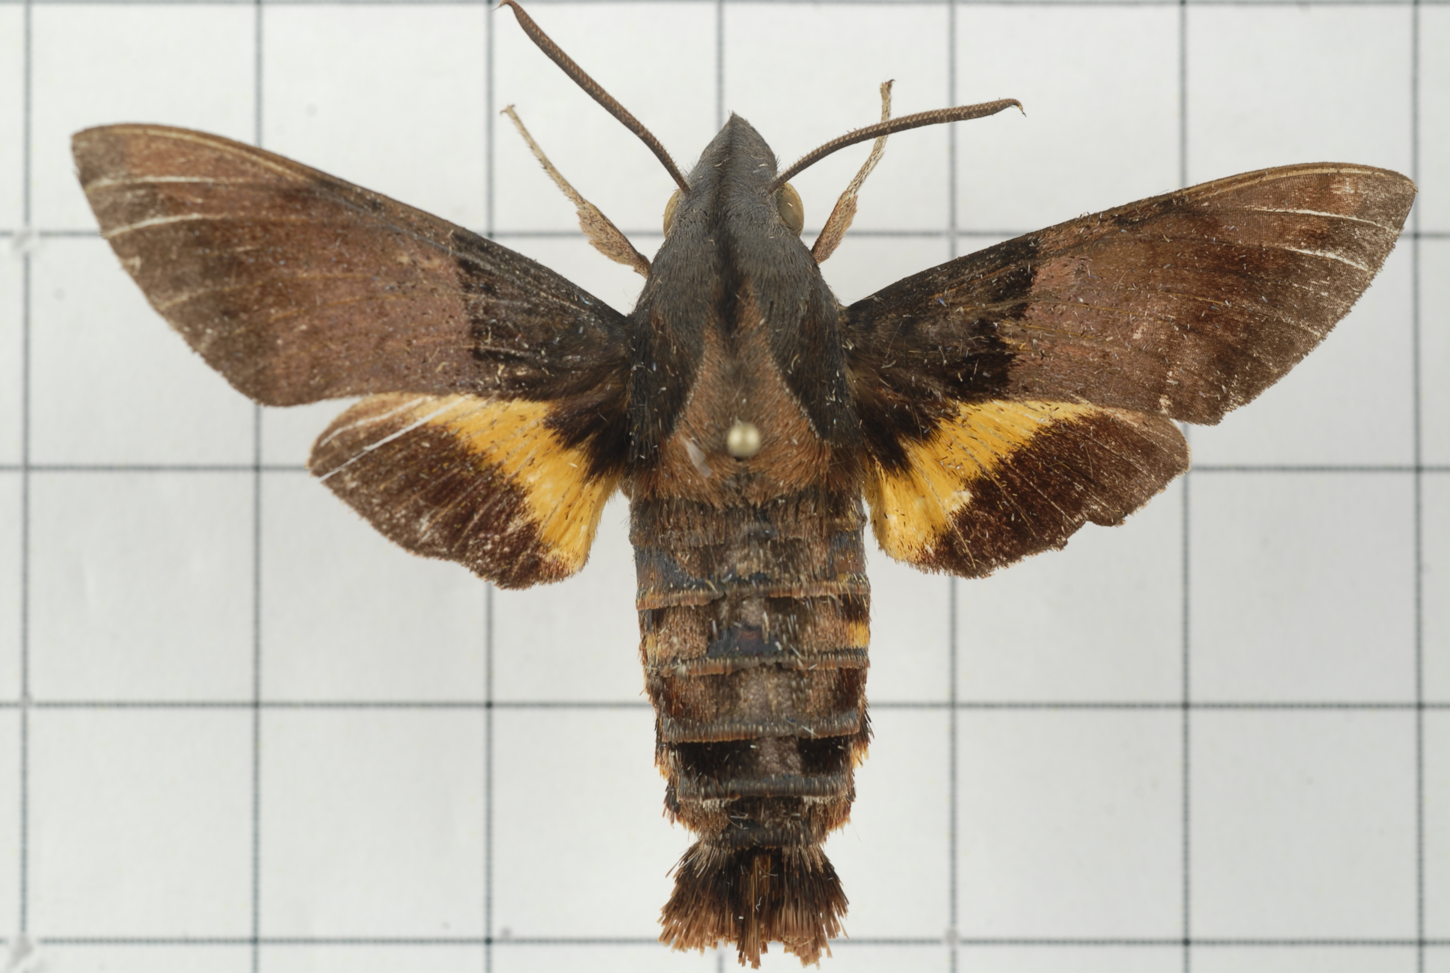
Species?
Macroglossum passalus
